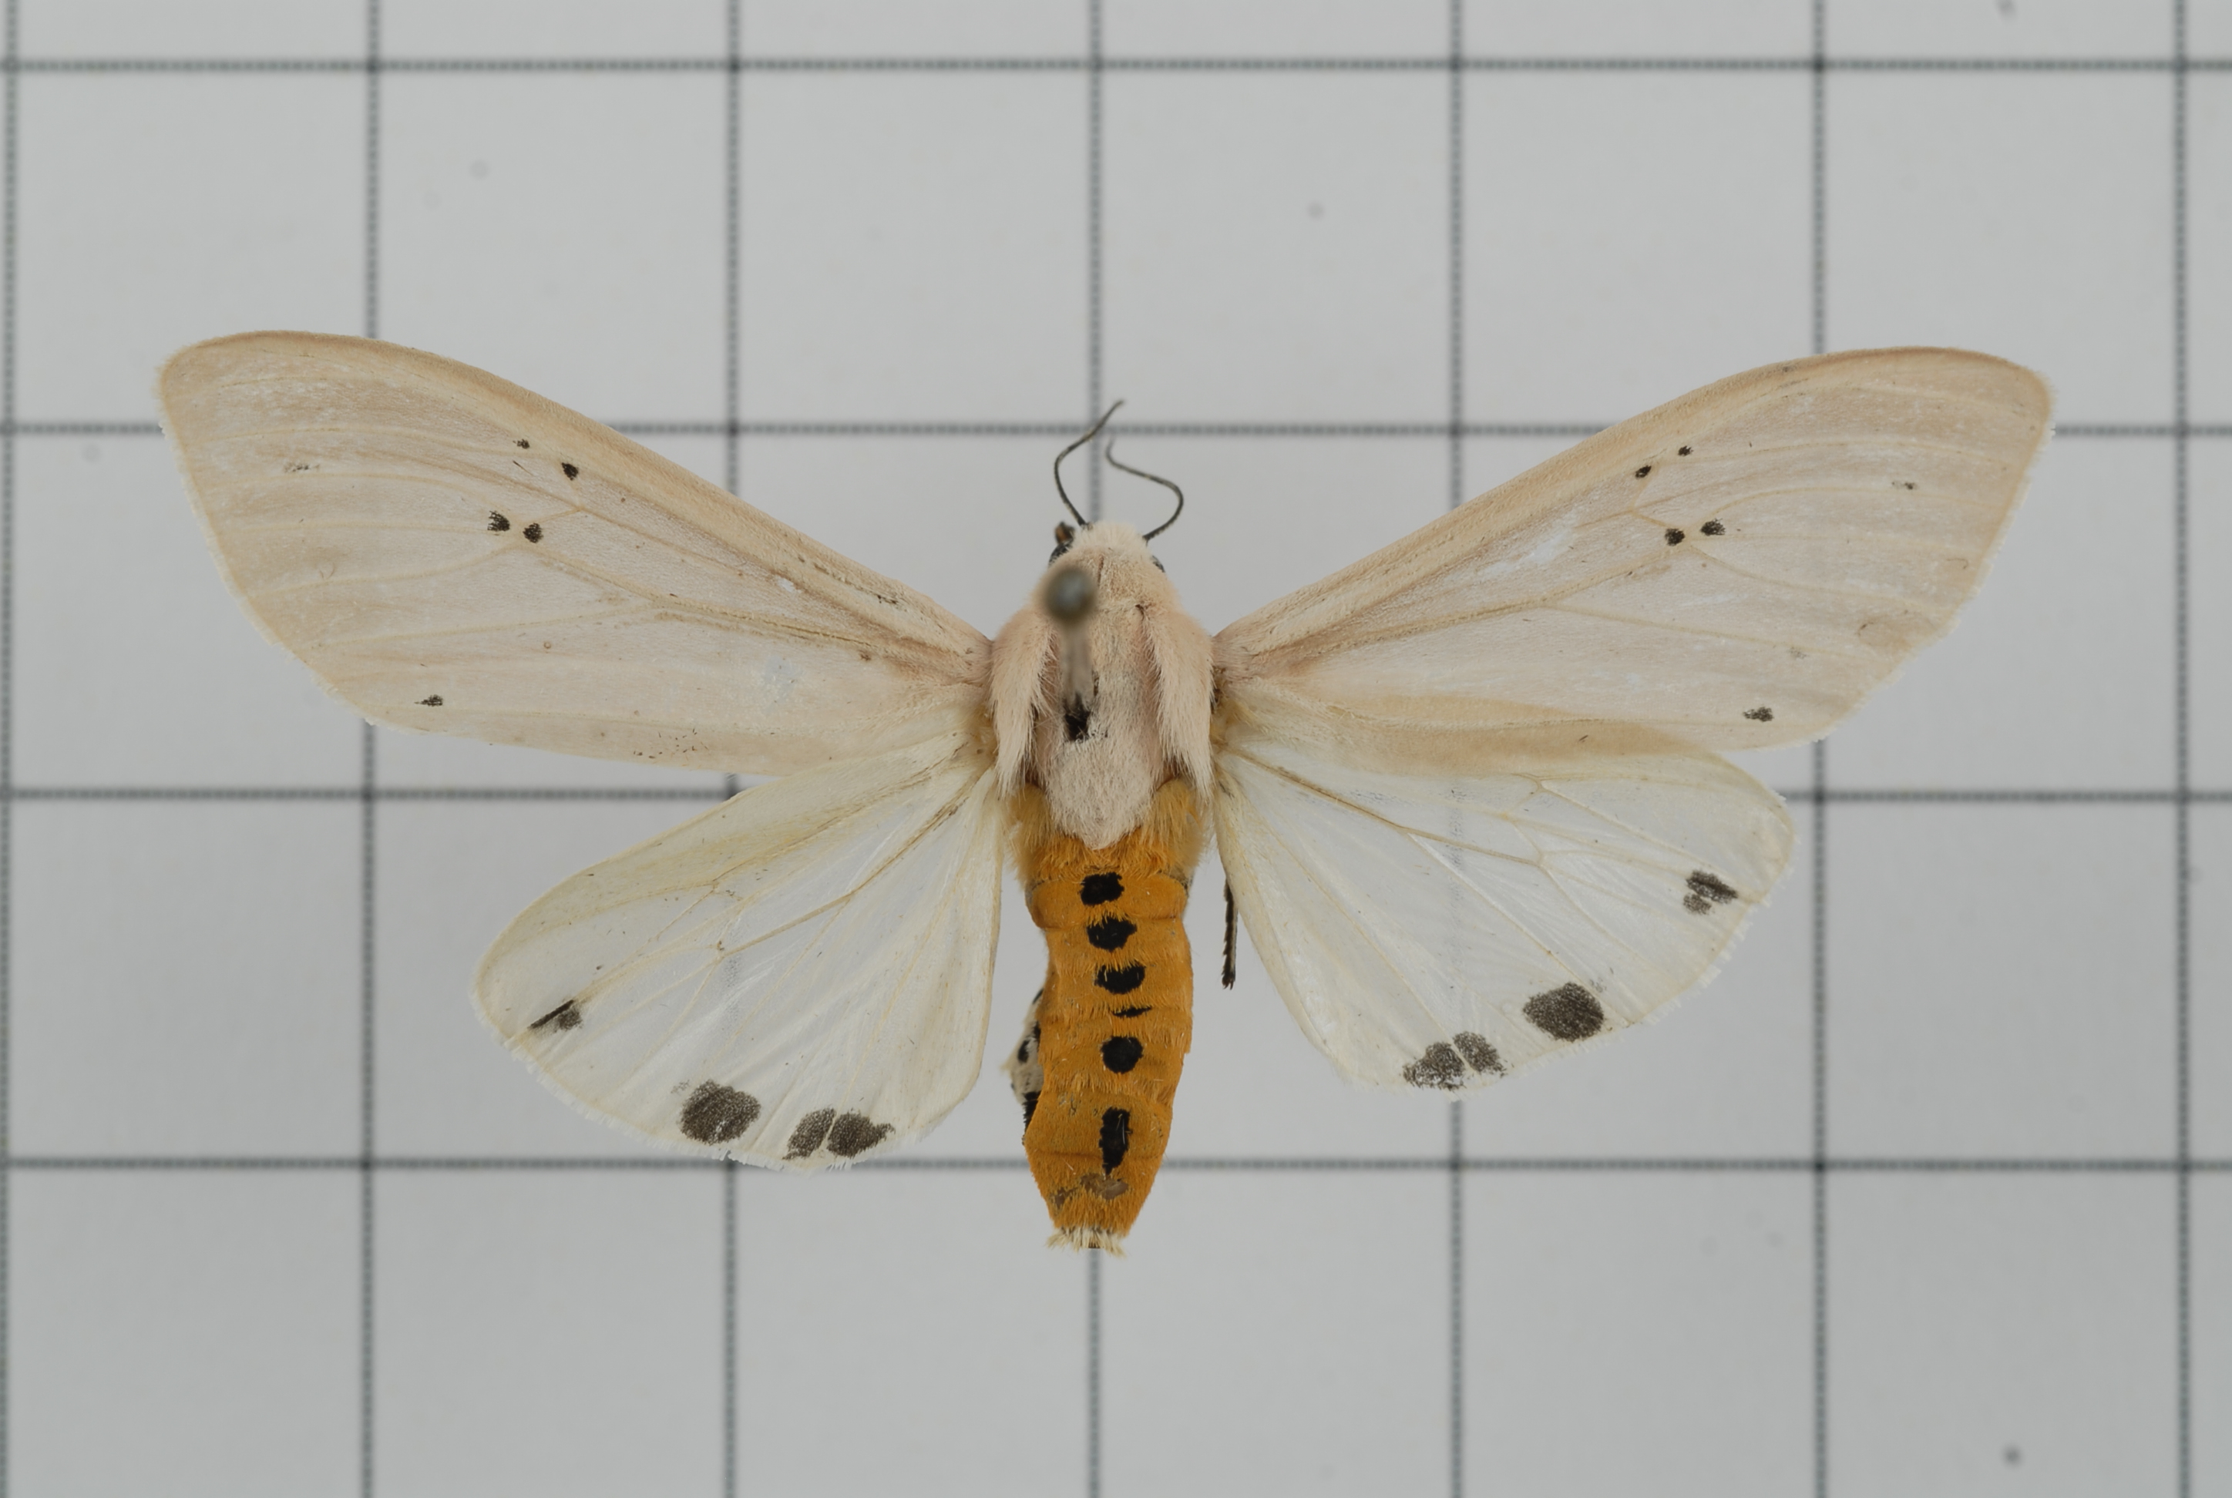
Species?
Creatonotos transiens koni
